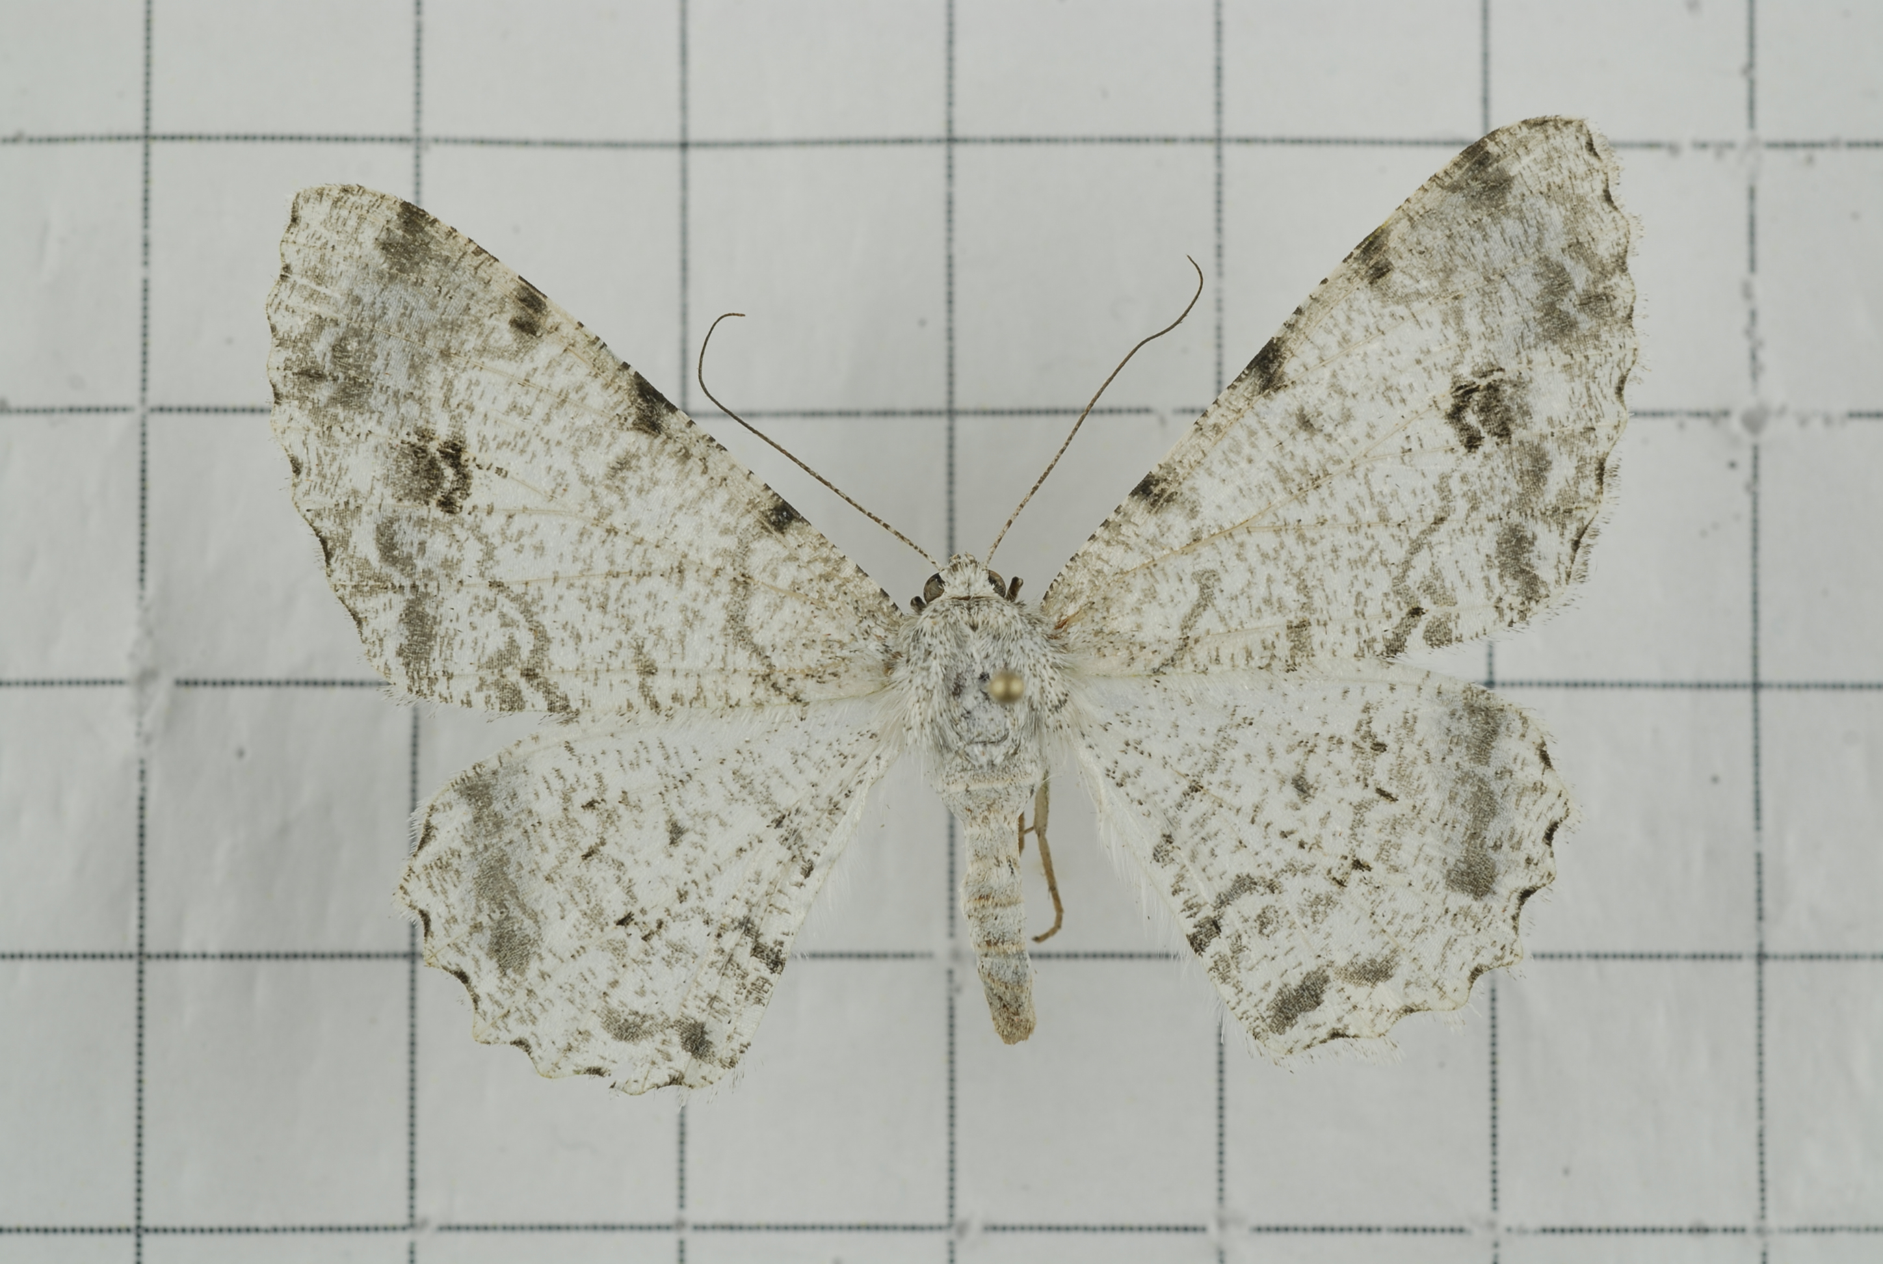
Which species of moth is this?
Lassaba parvalbidaria parvalbidaria
